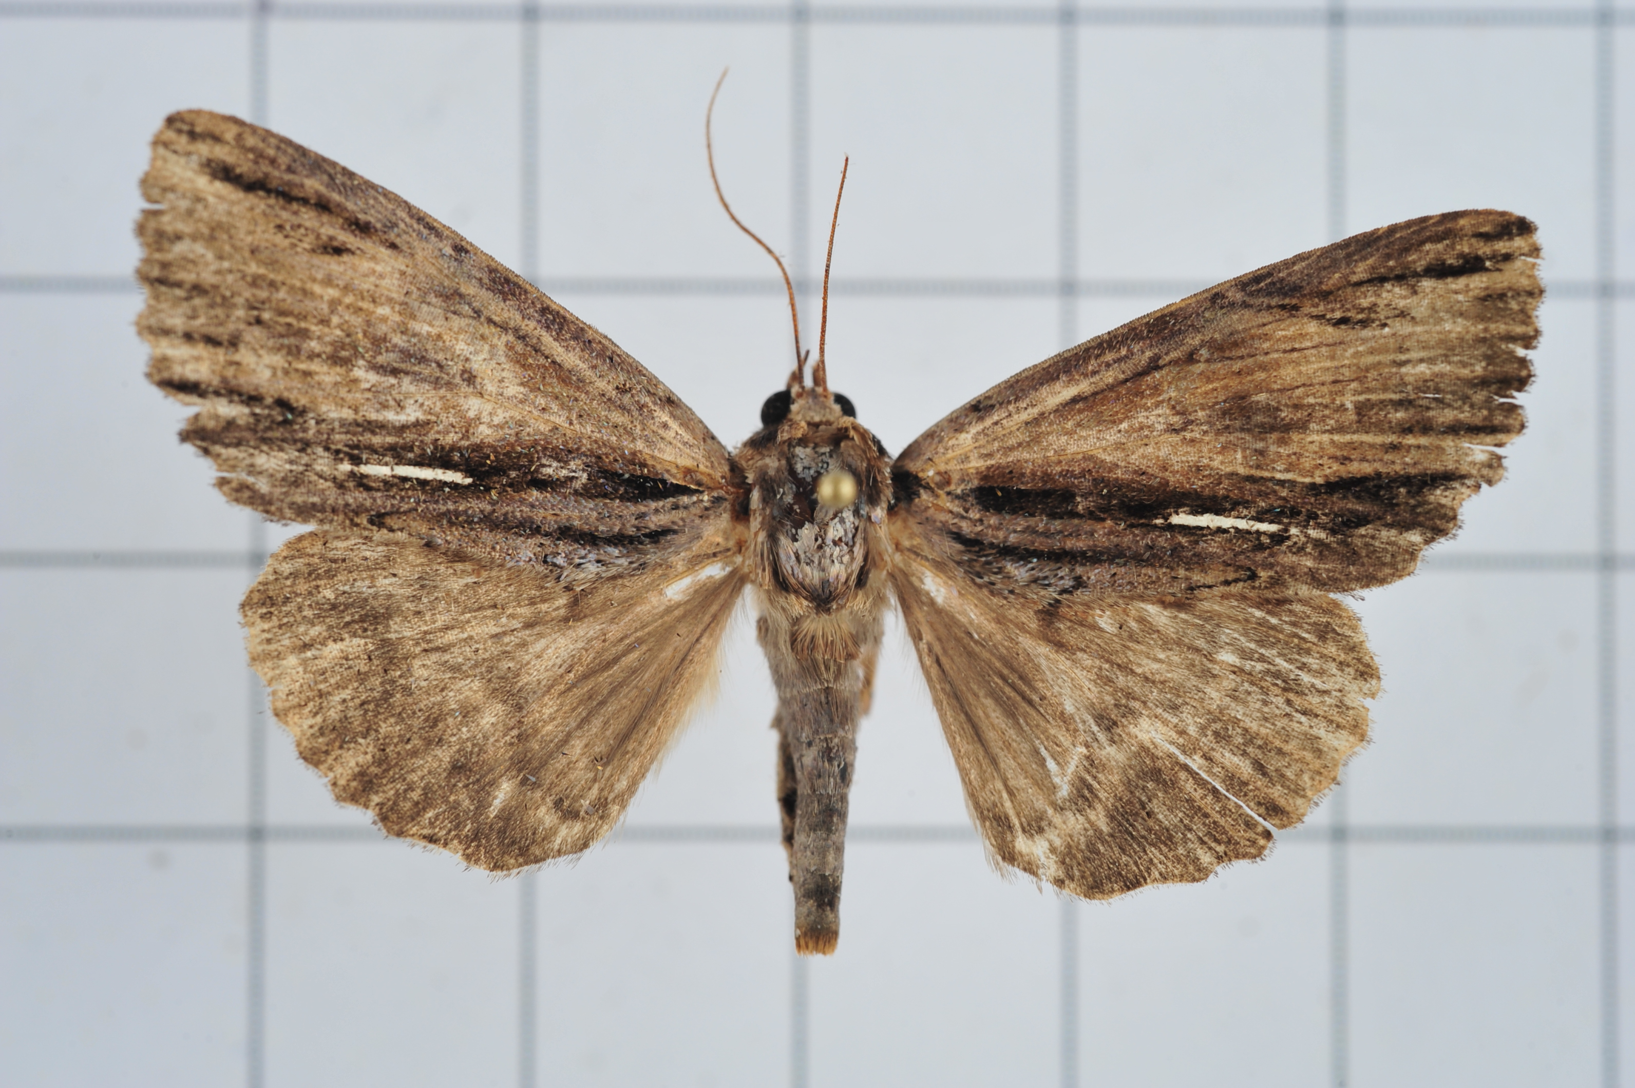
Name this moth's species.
Ercheia niveostrigata
